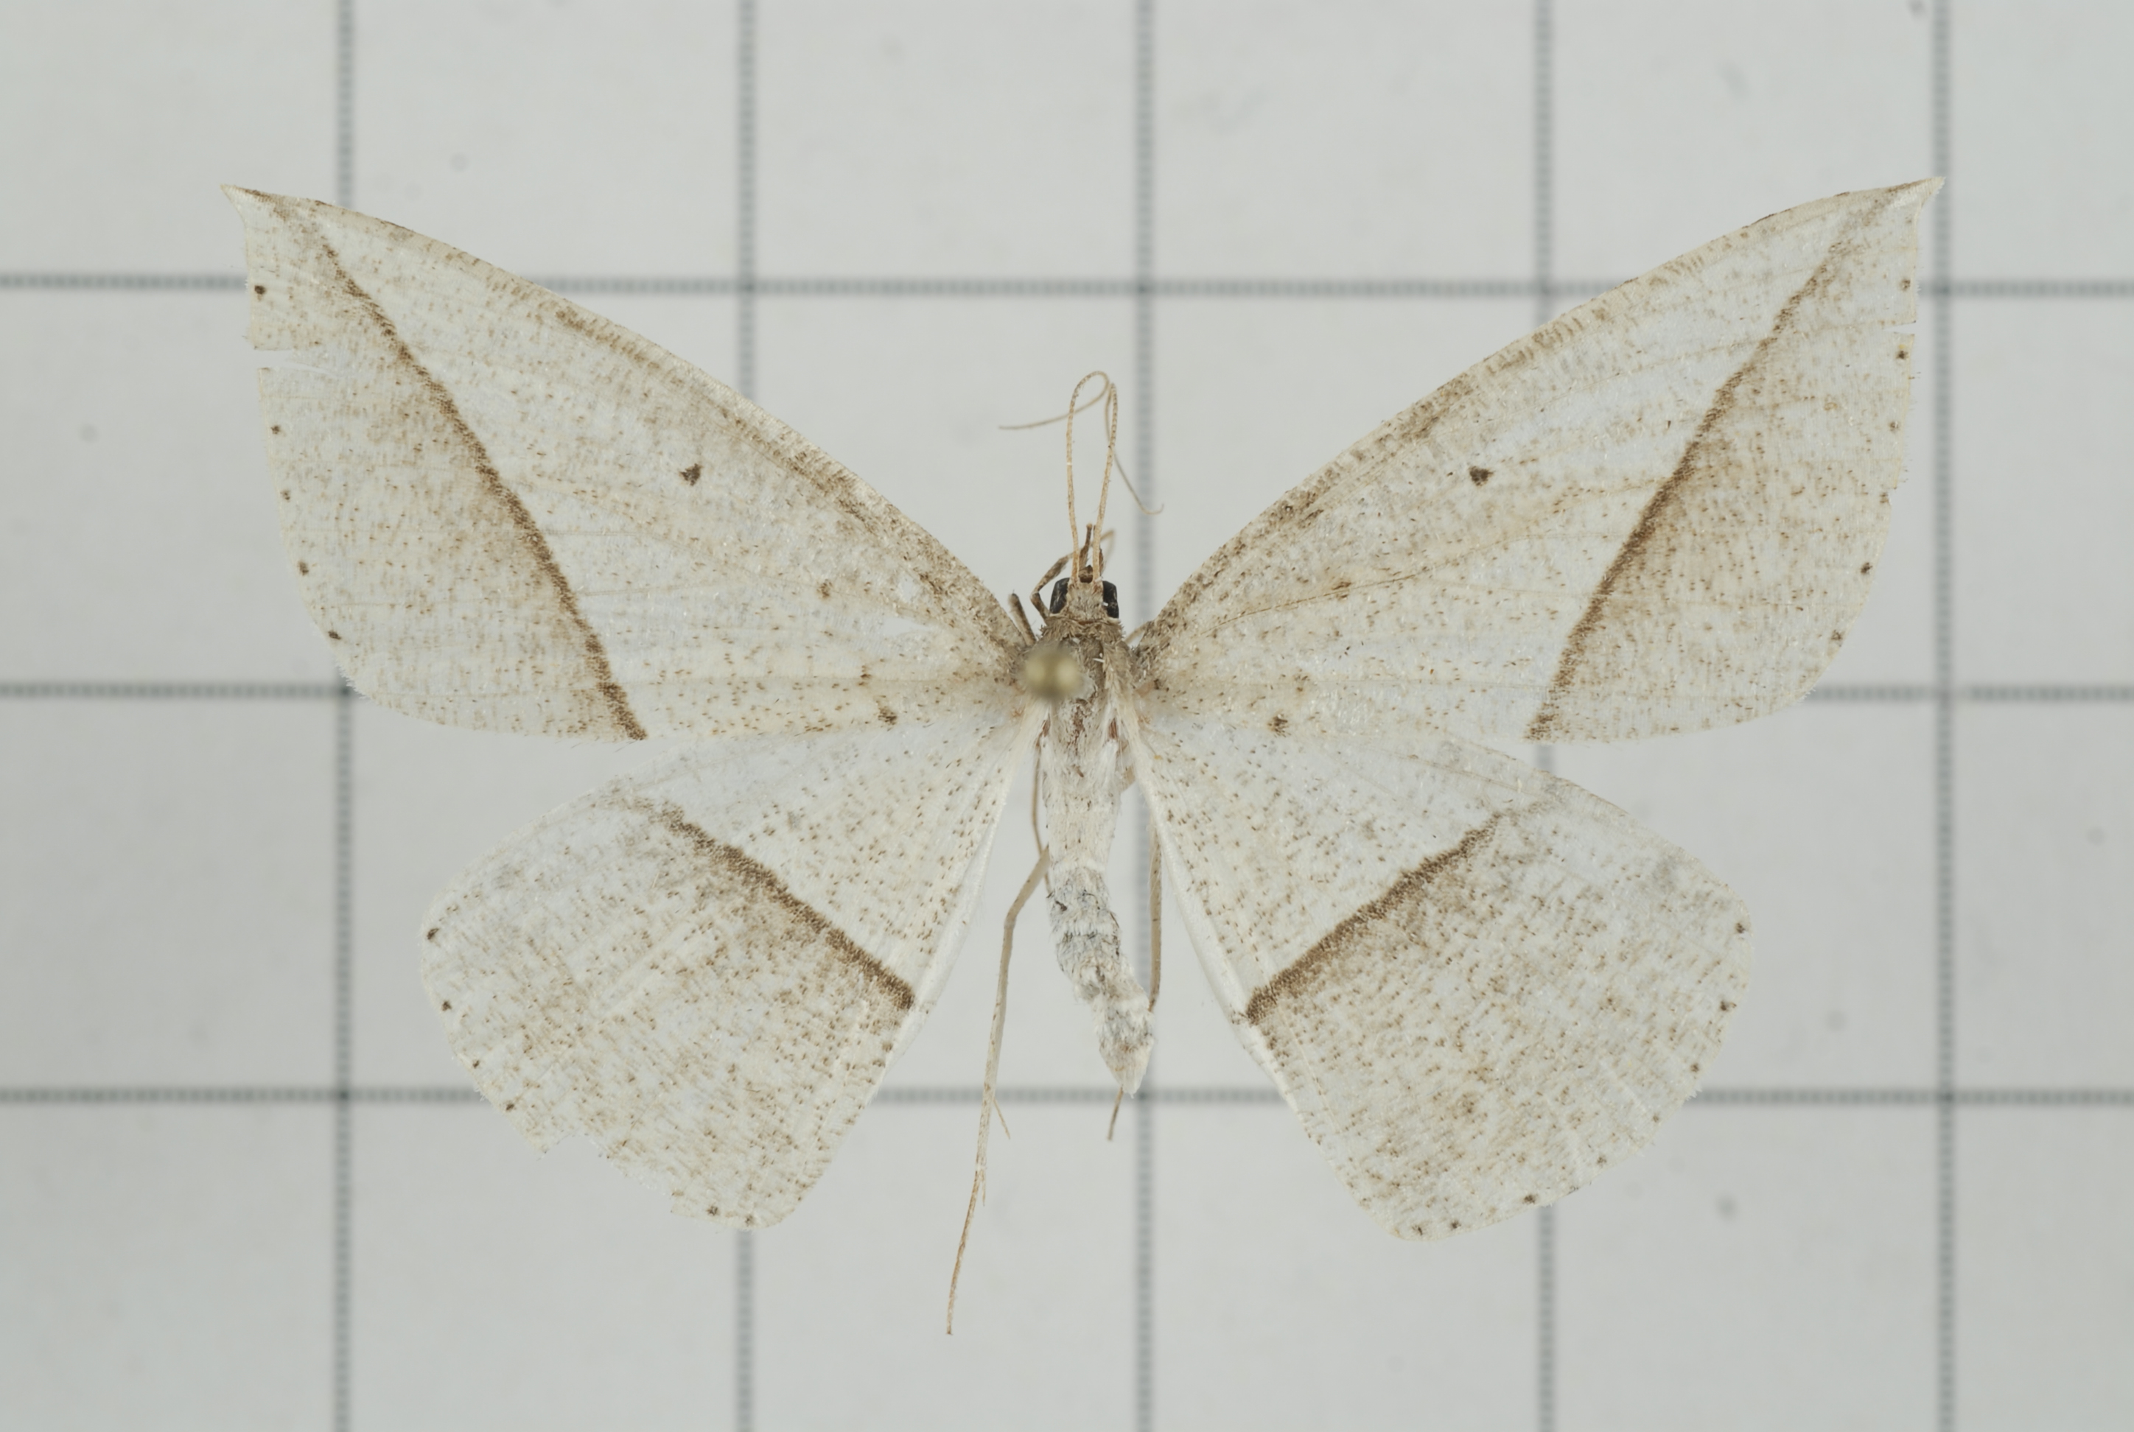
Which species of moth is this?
Heteralex aspersa formosana
